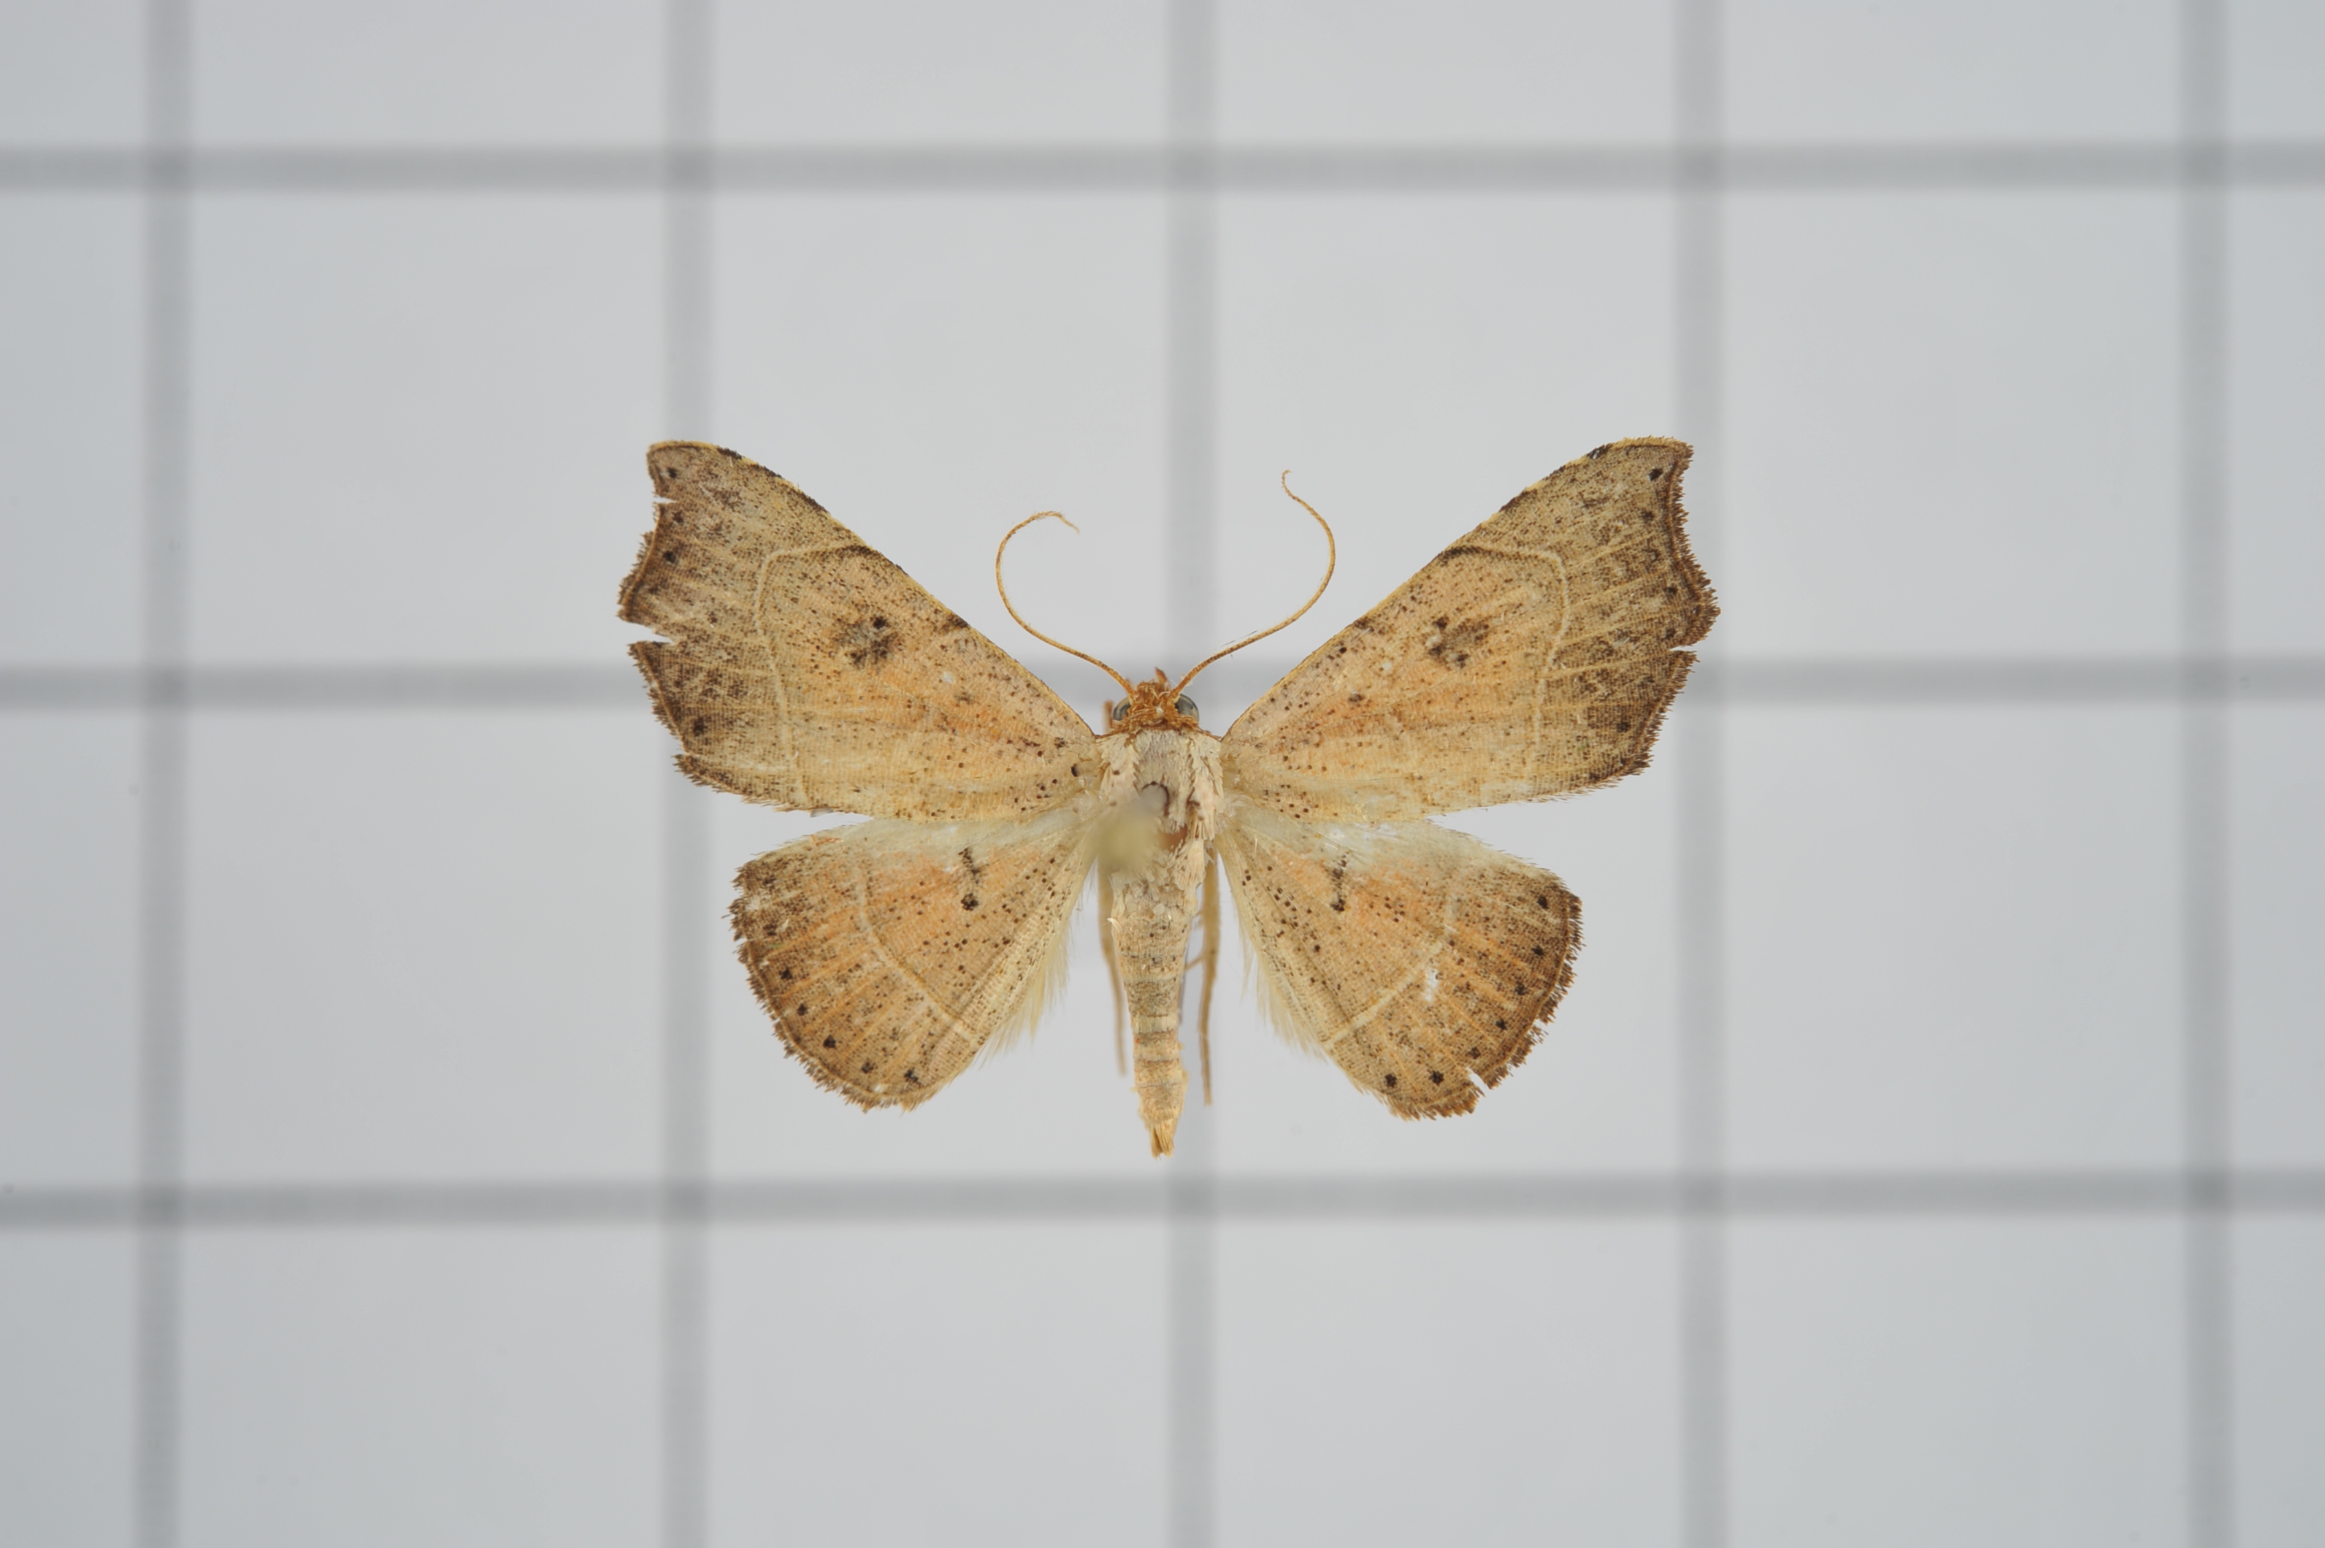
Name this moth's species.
Laspeyria ruficeps
